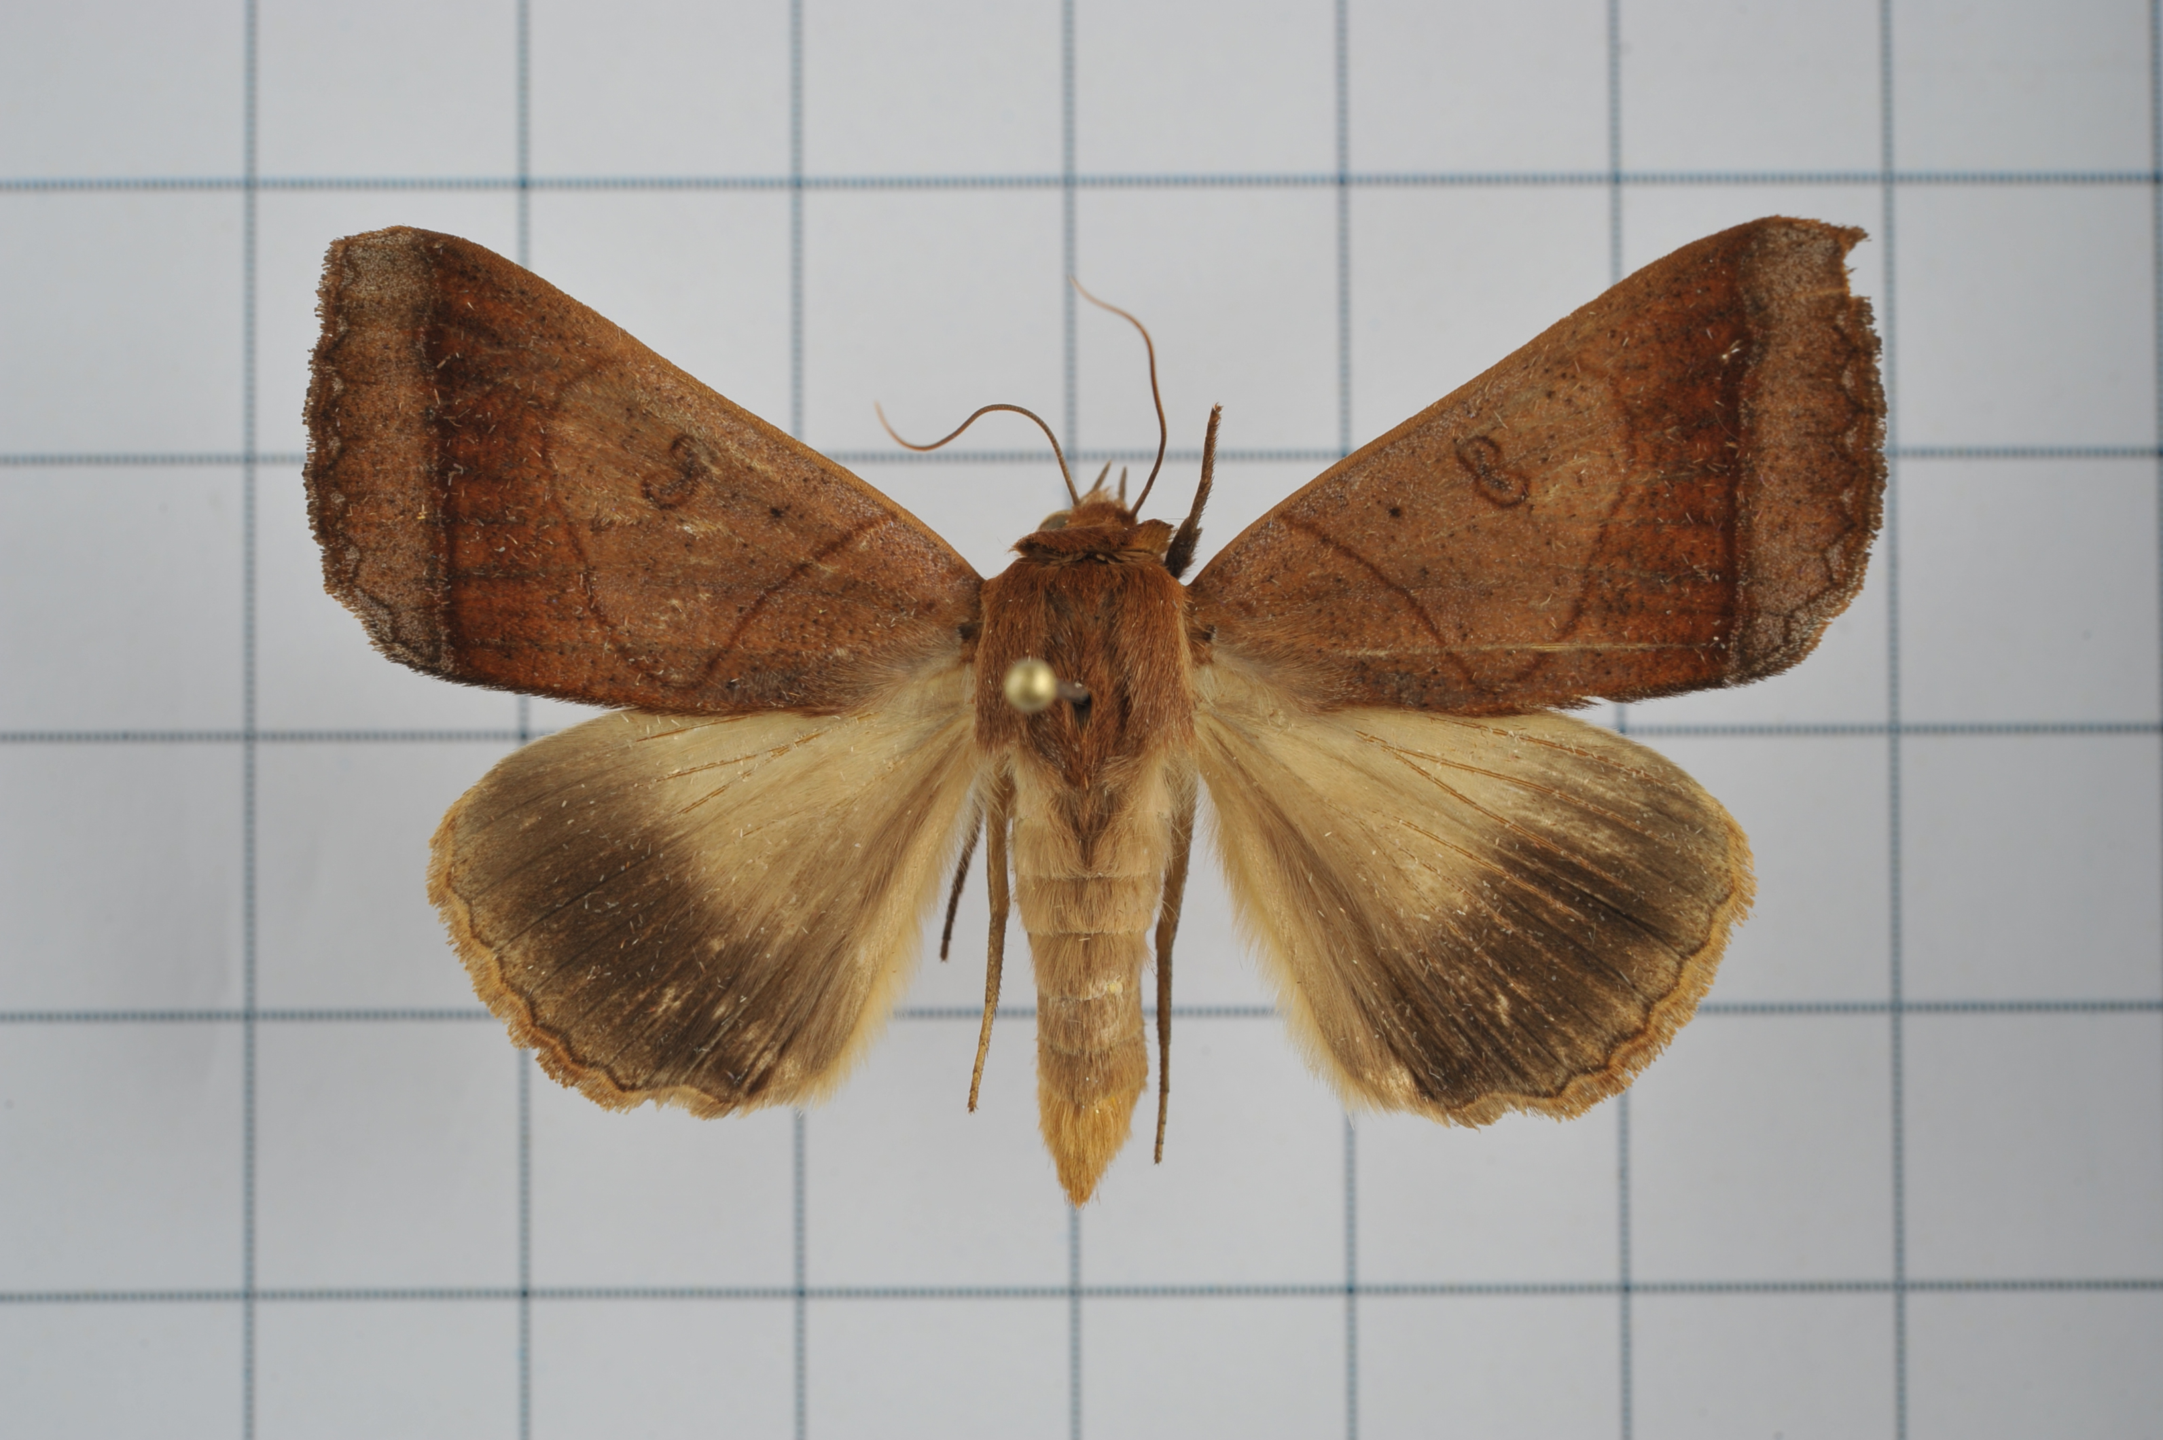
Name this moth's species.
Ophiusa trapezium
